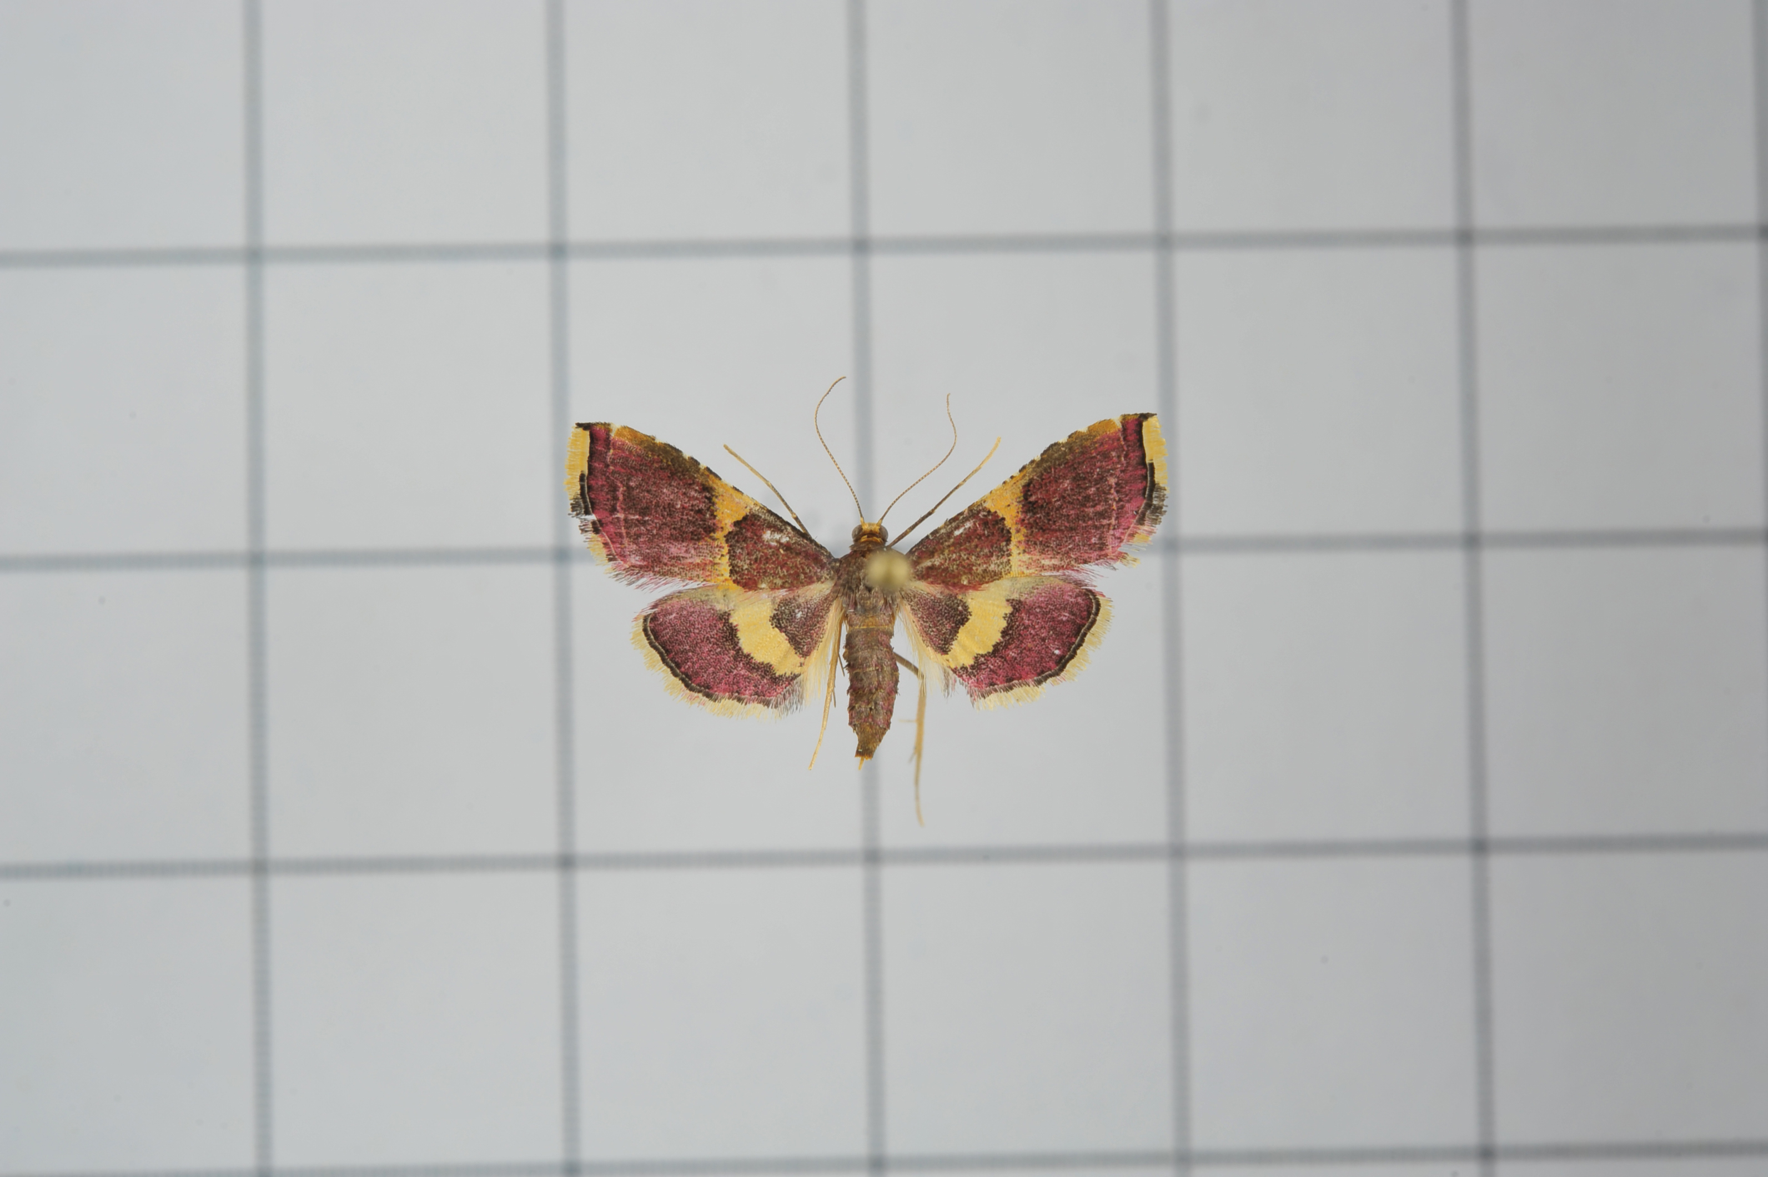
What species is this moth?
Endotricha metacuralis
